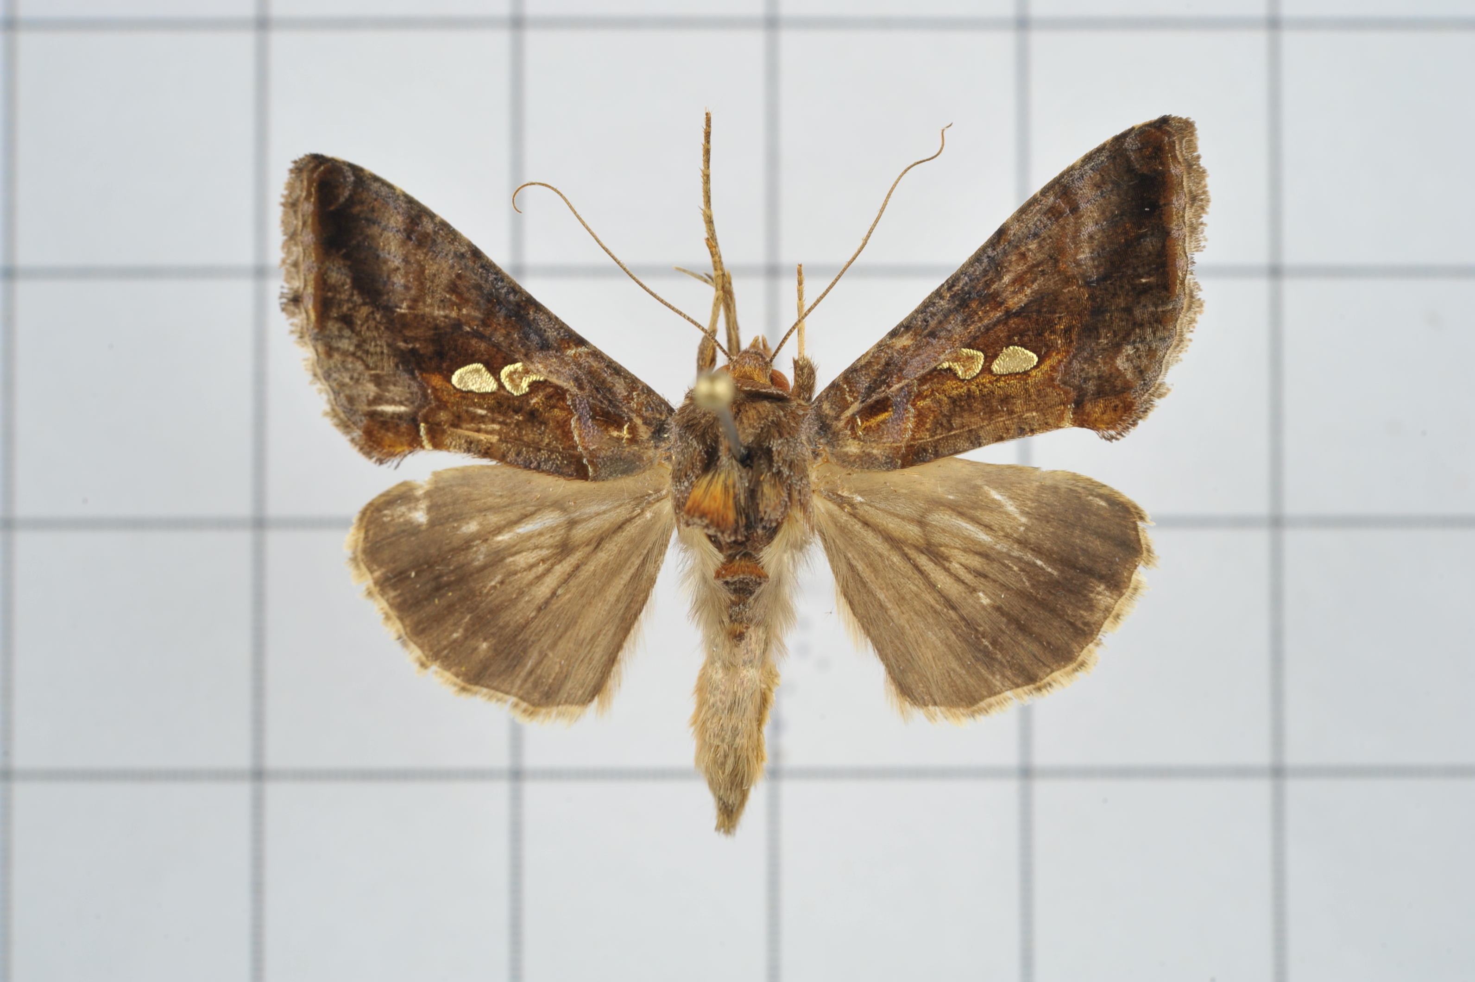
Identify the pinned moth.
Chrysodeixis eriosoma
